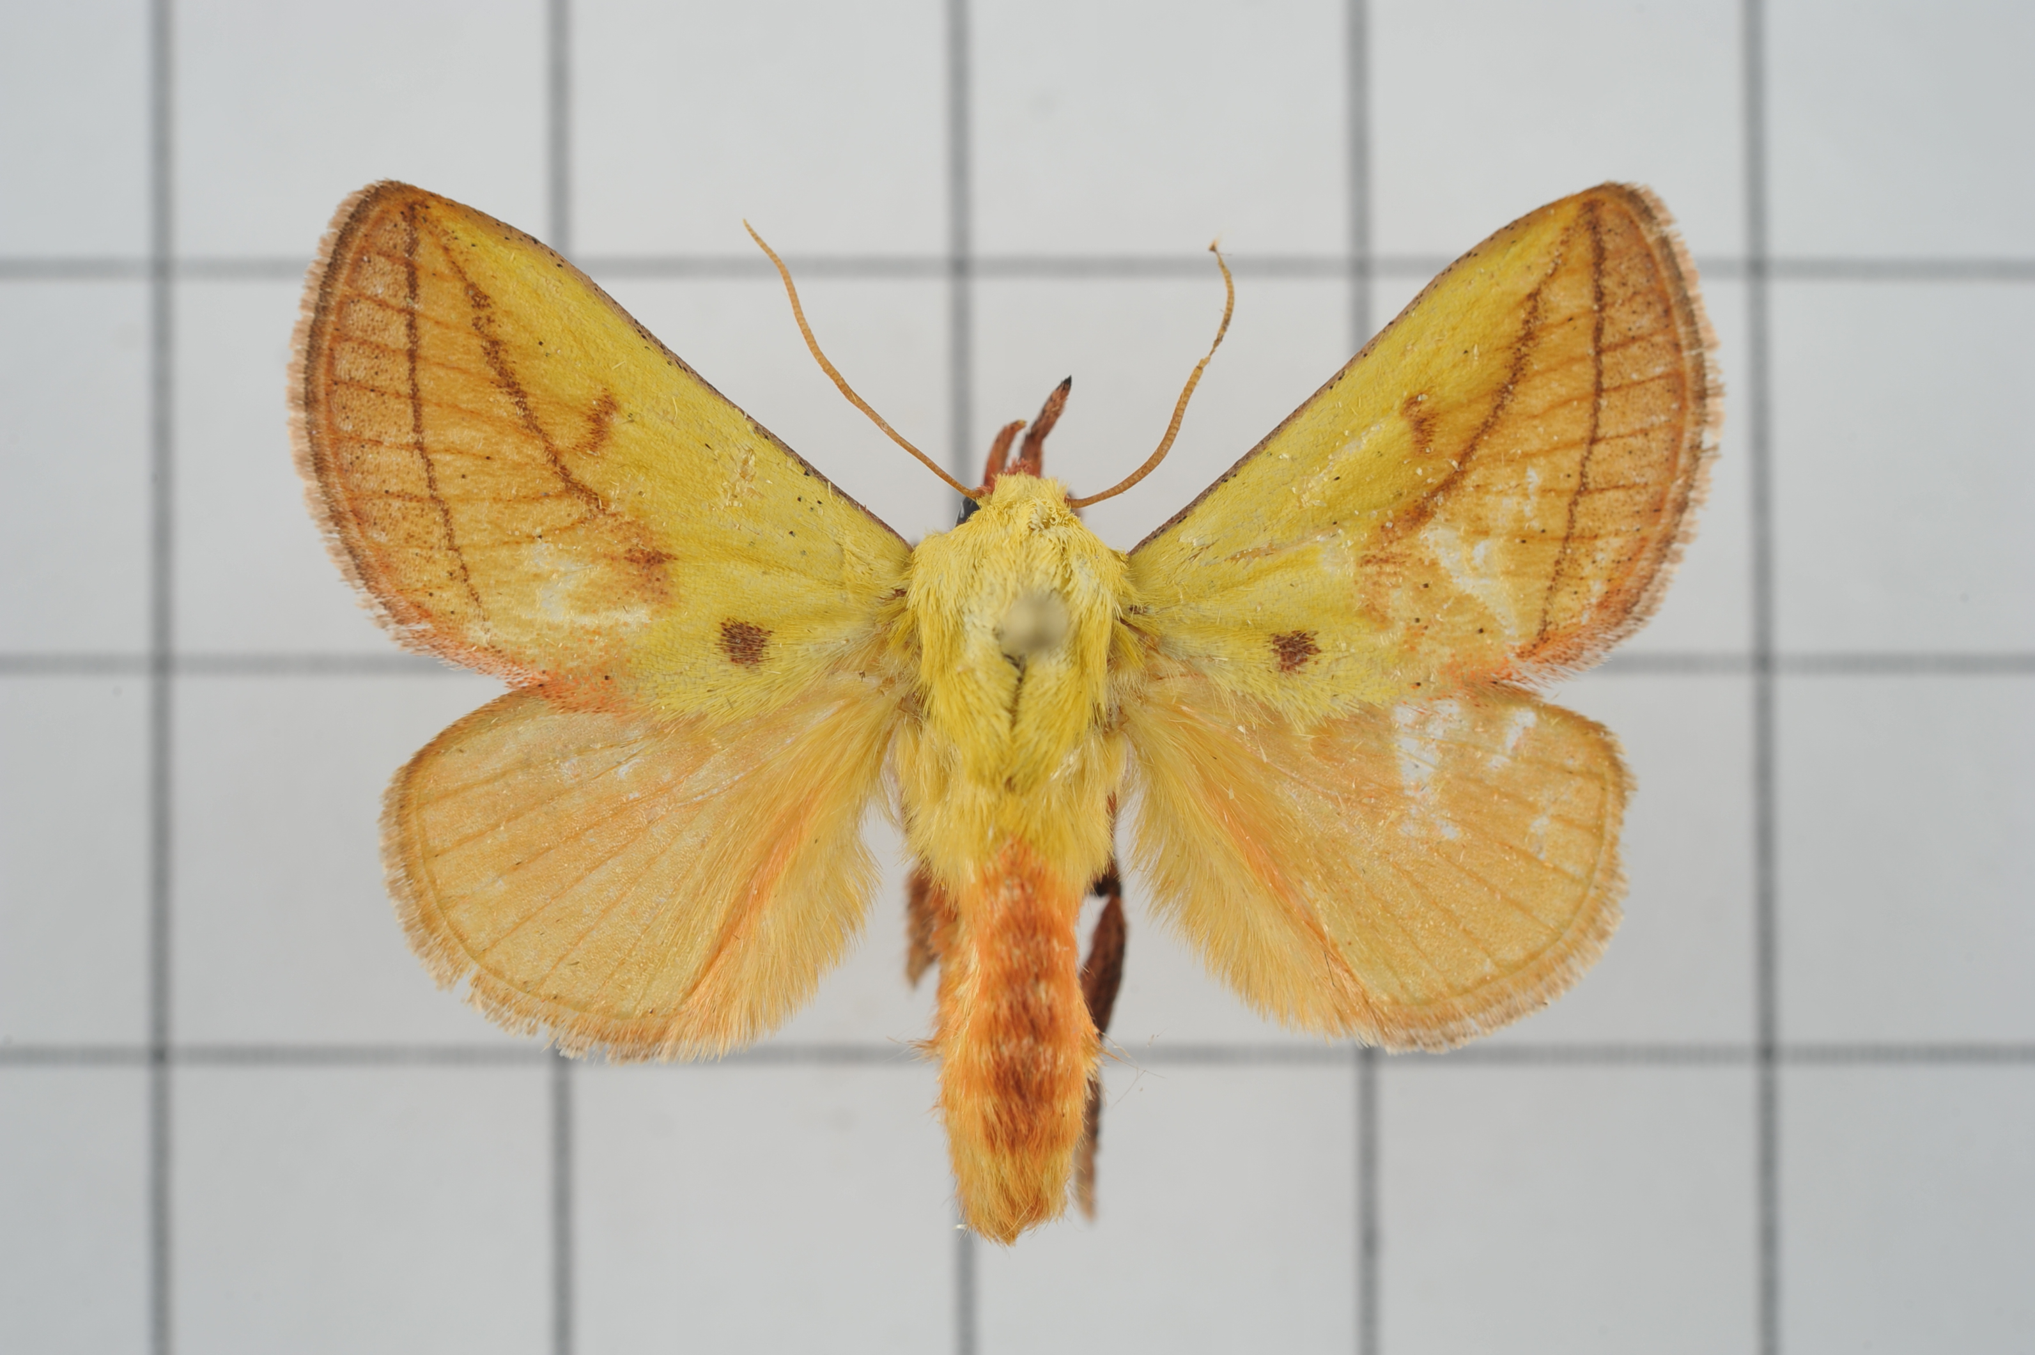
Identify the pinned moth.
Monema rubriceps
